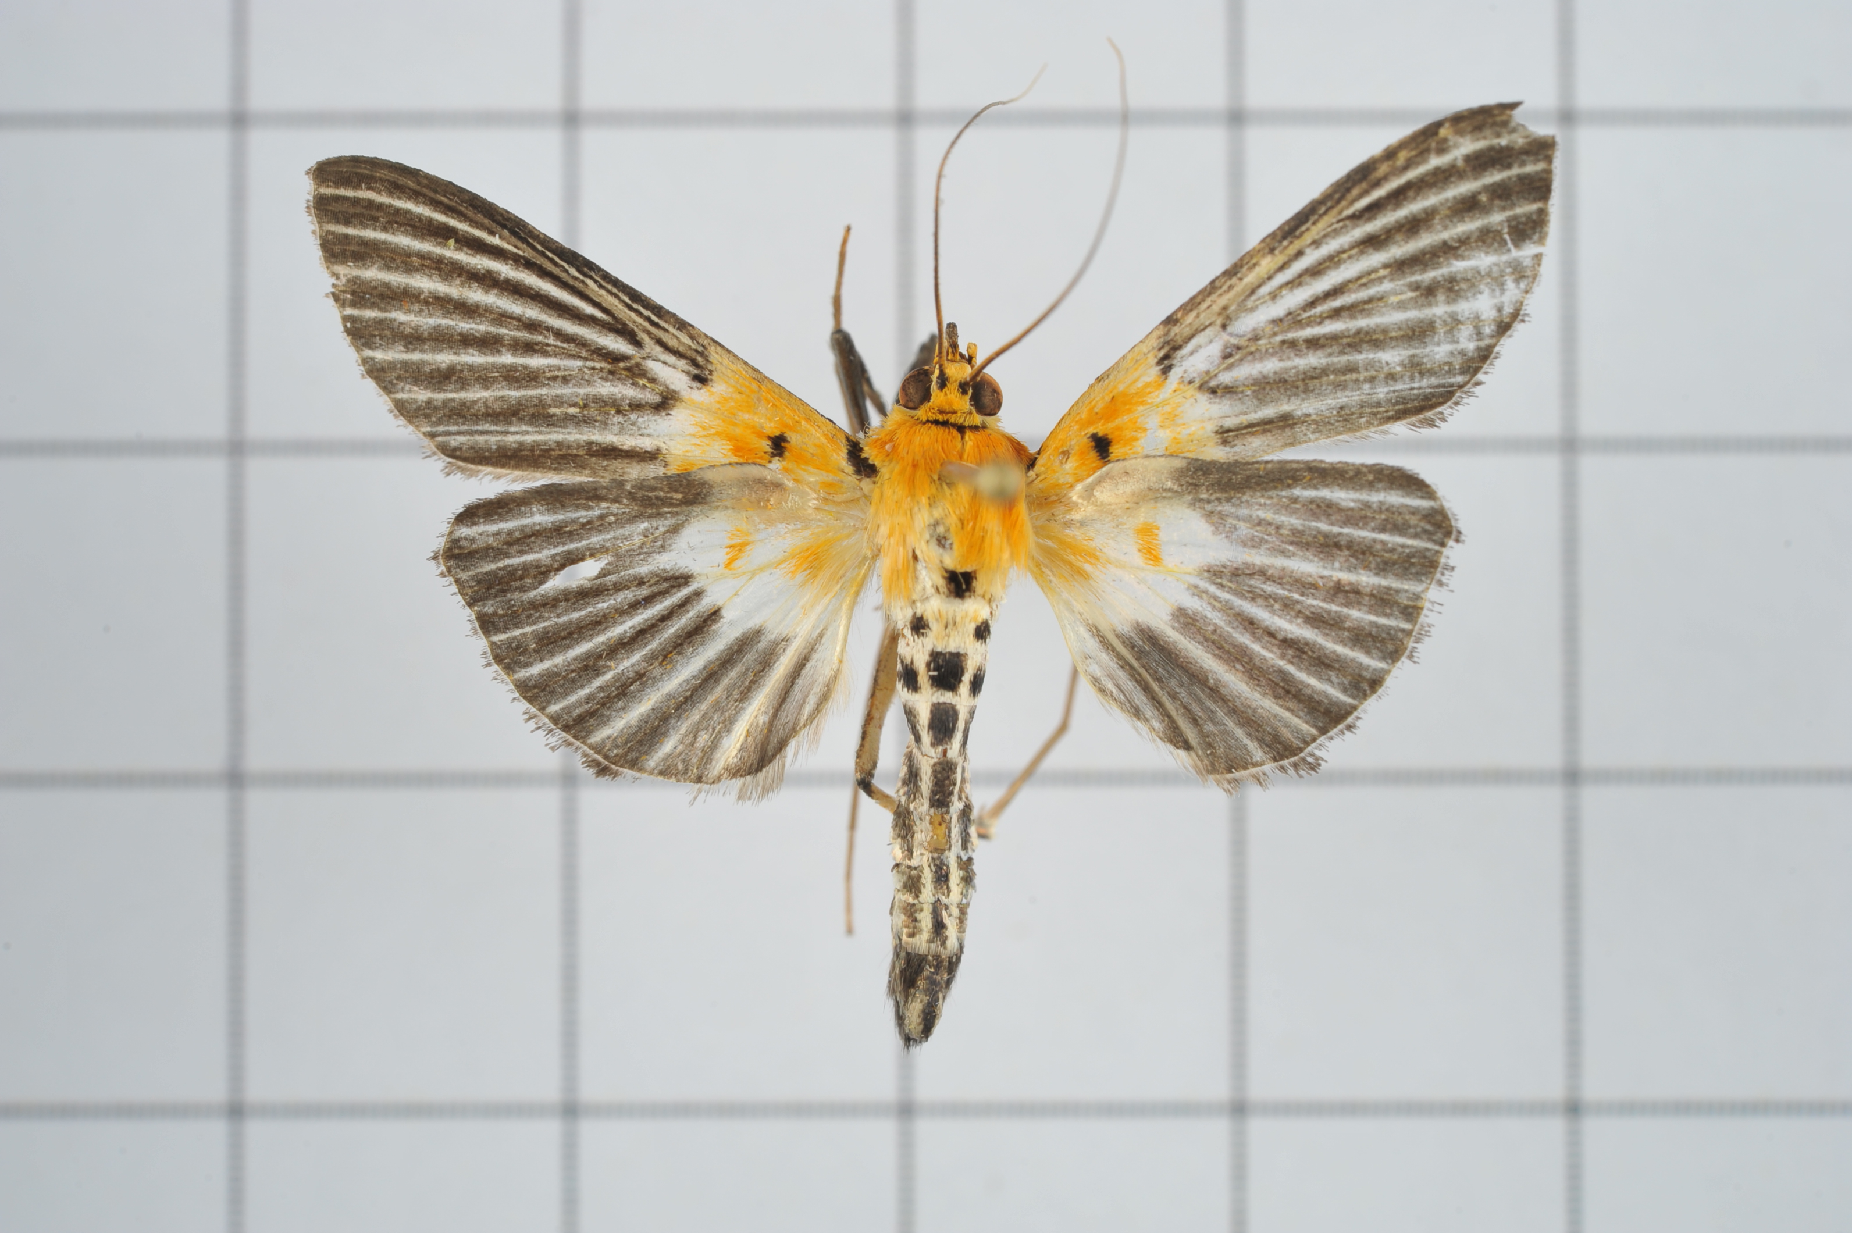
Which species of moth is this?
Nevrina procopia
